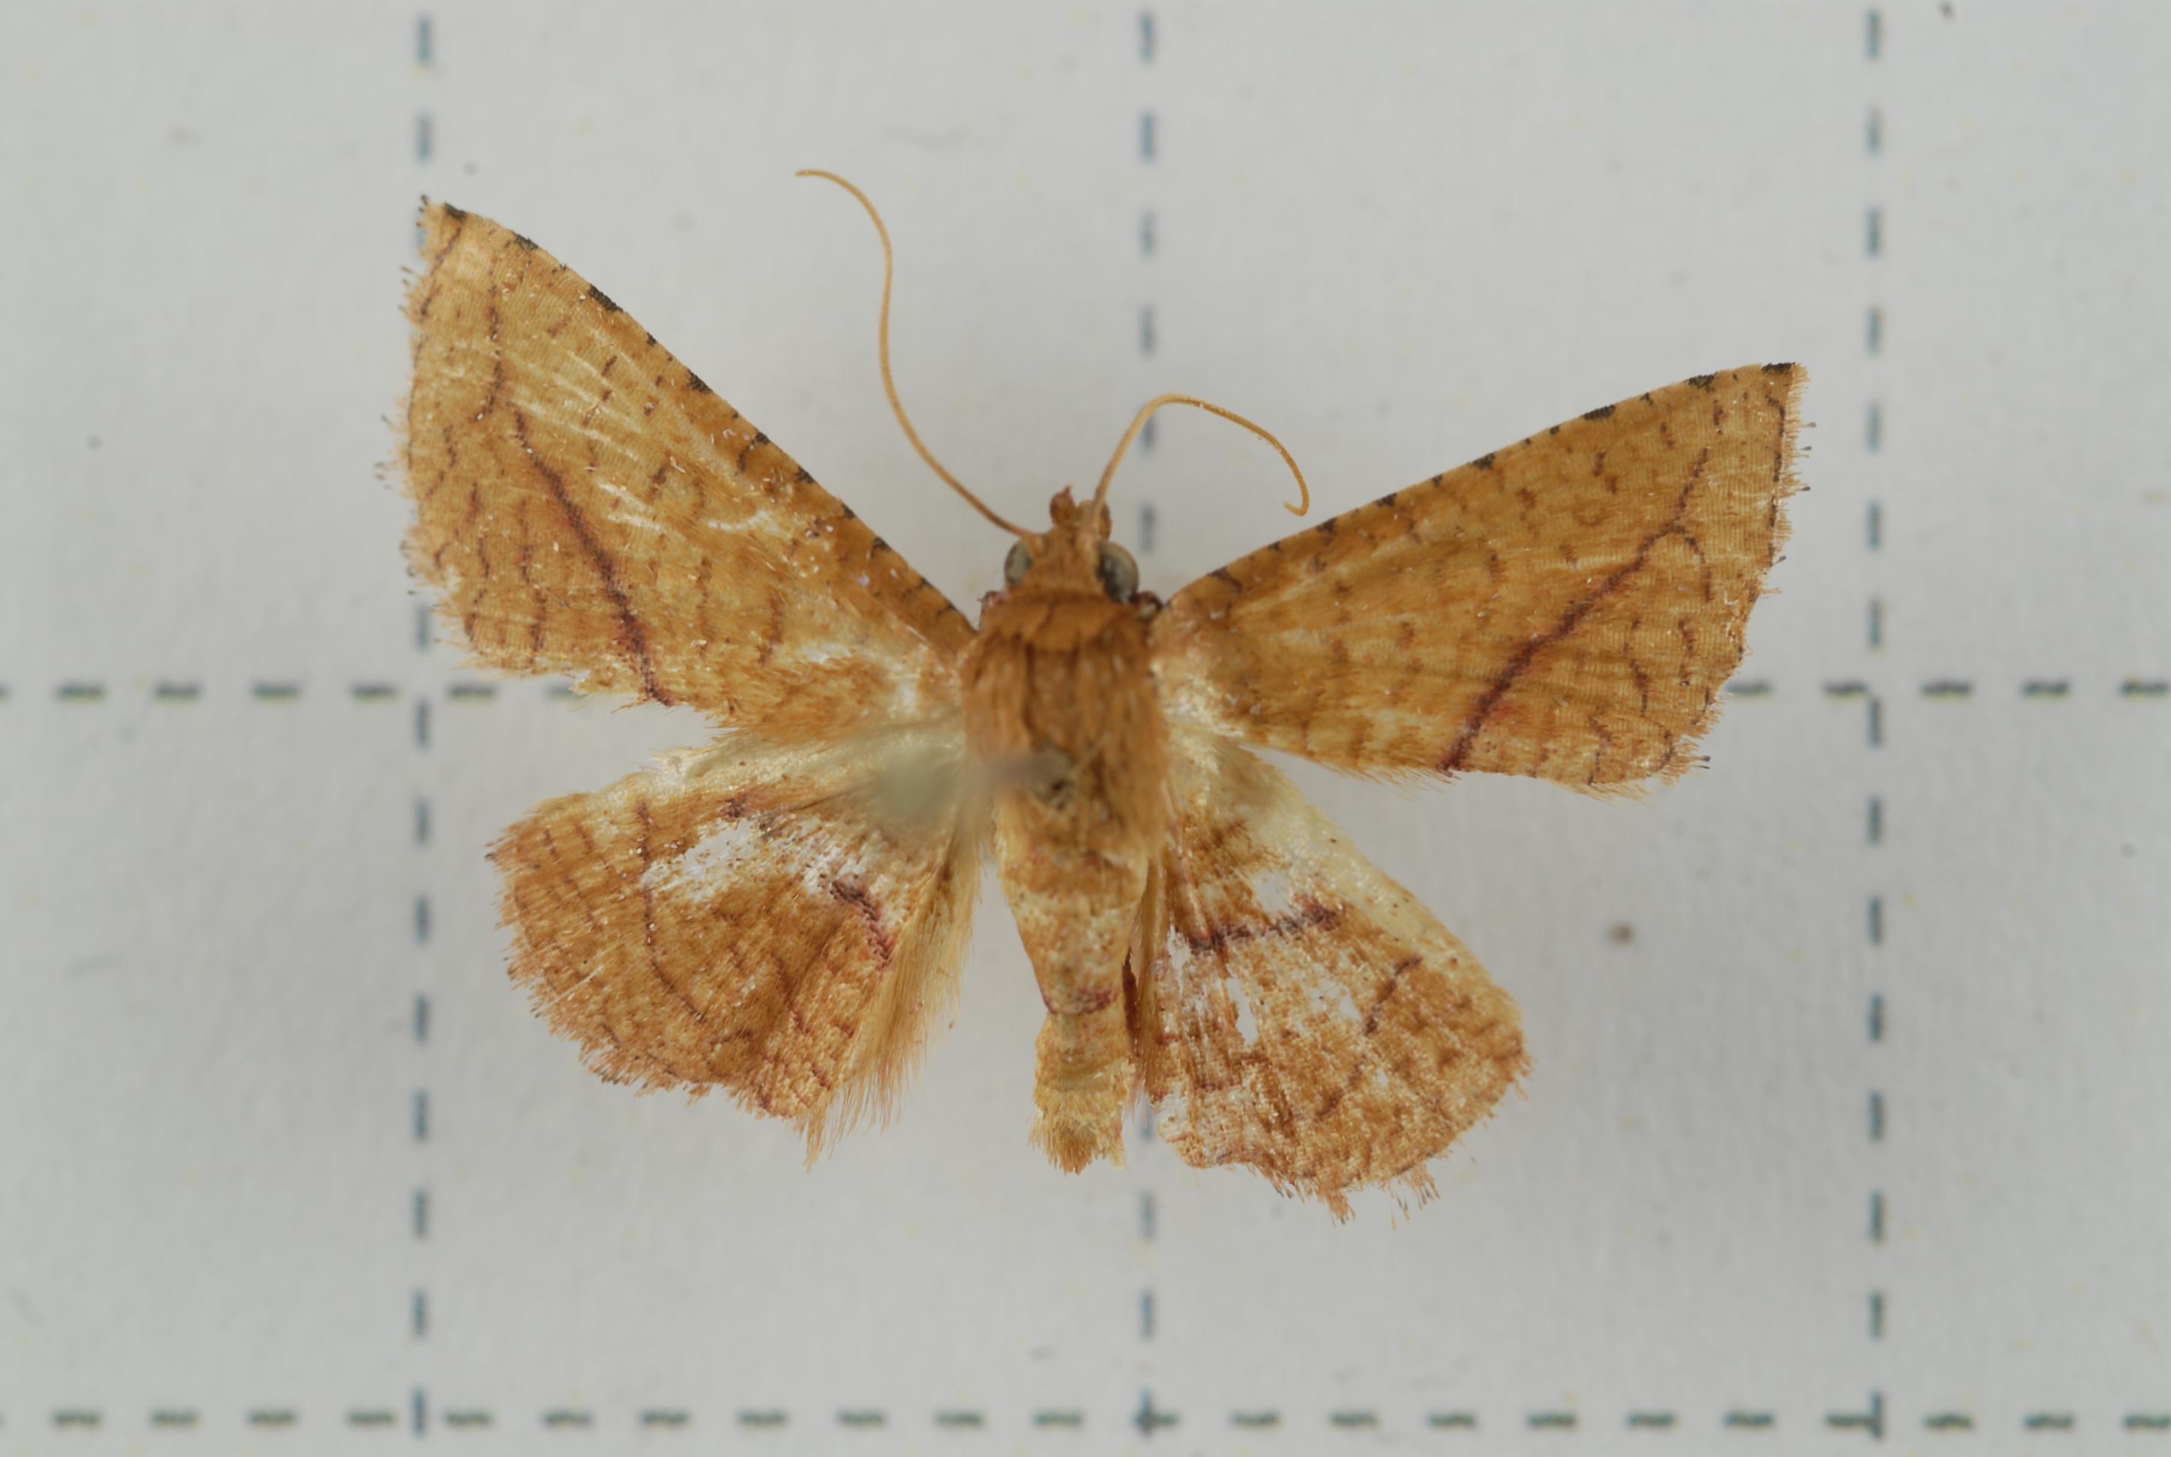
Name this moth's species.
Striglina venia
